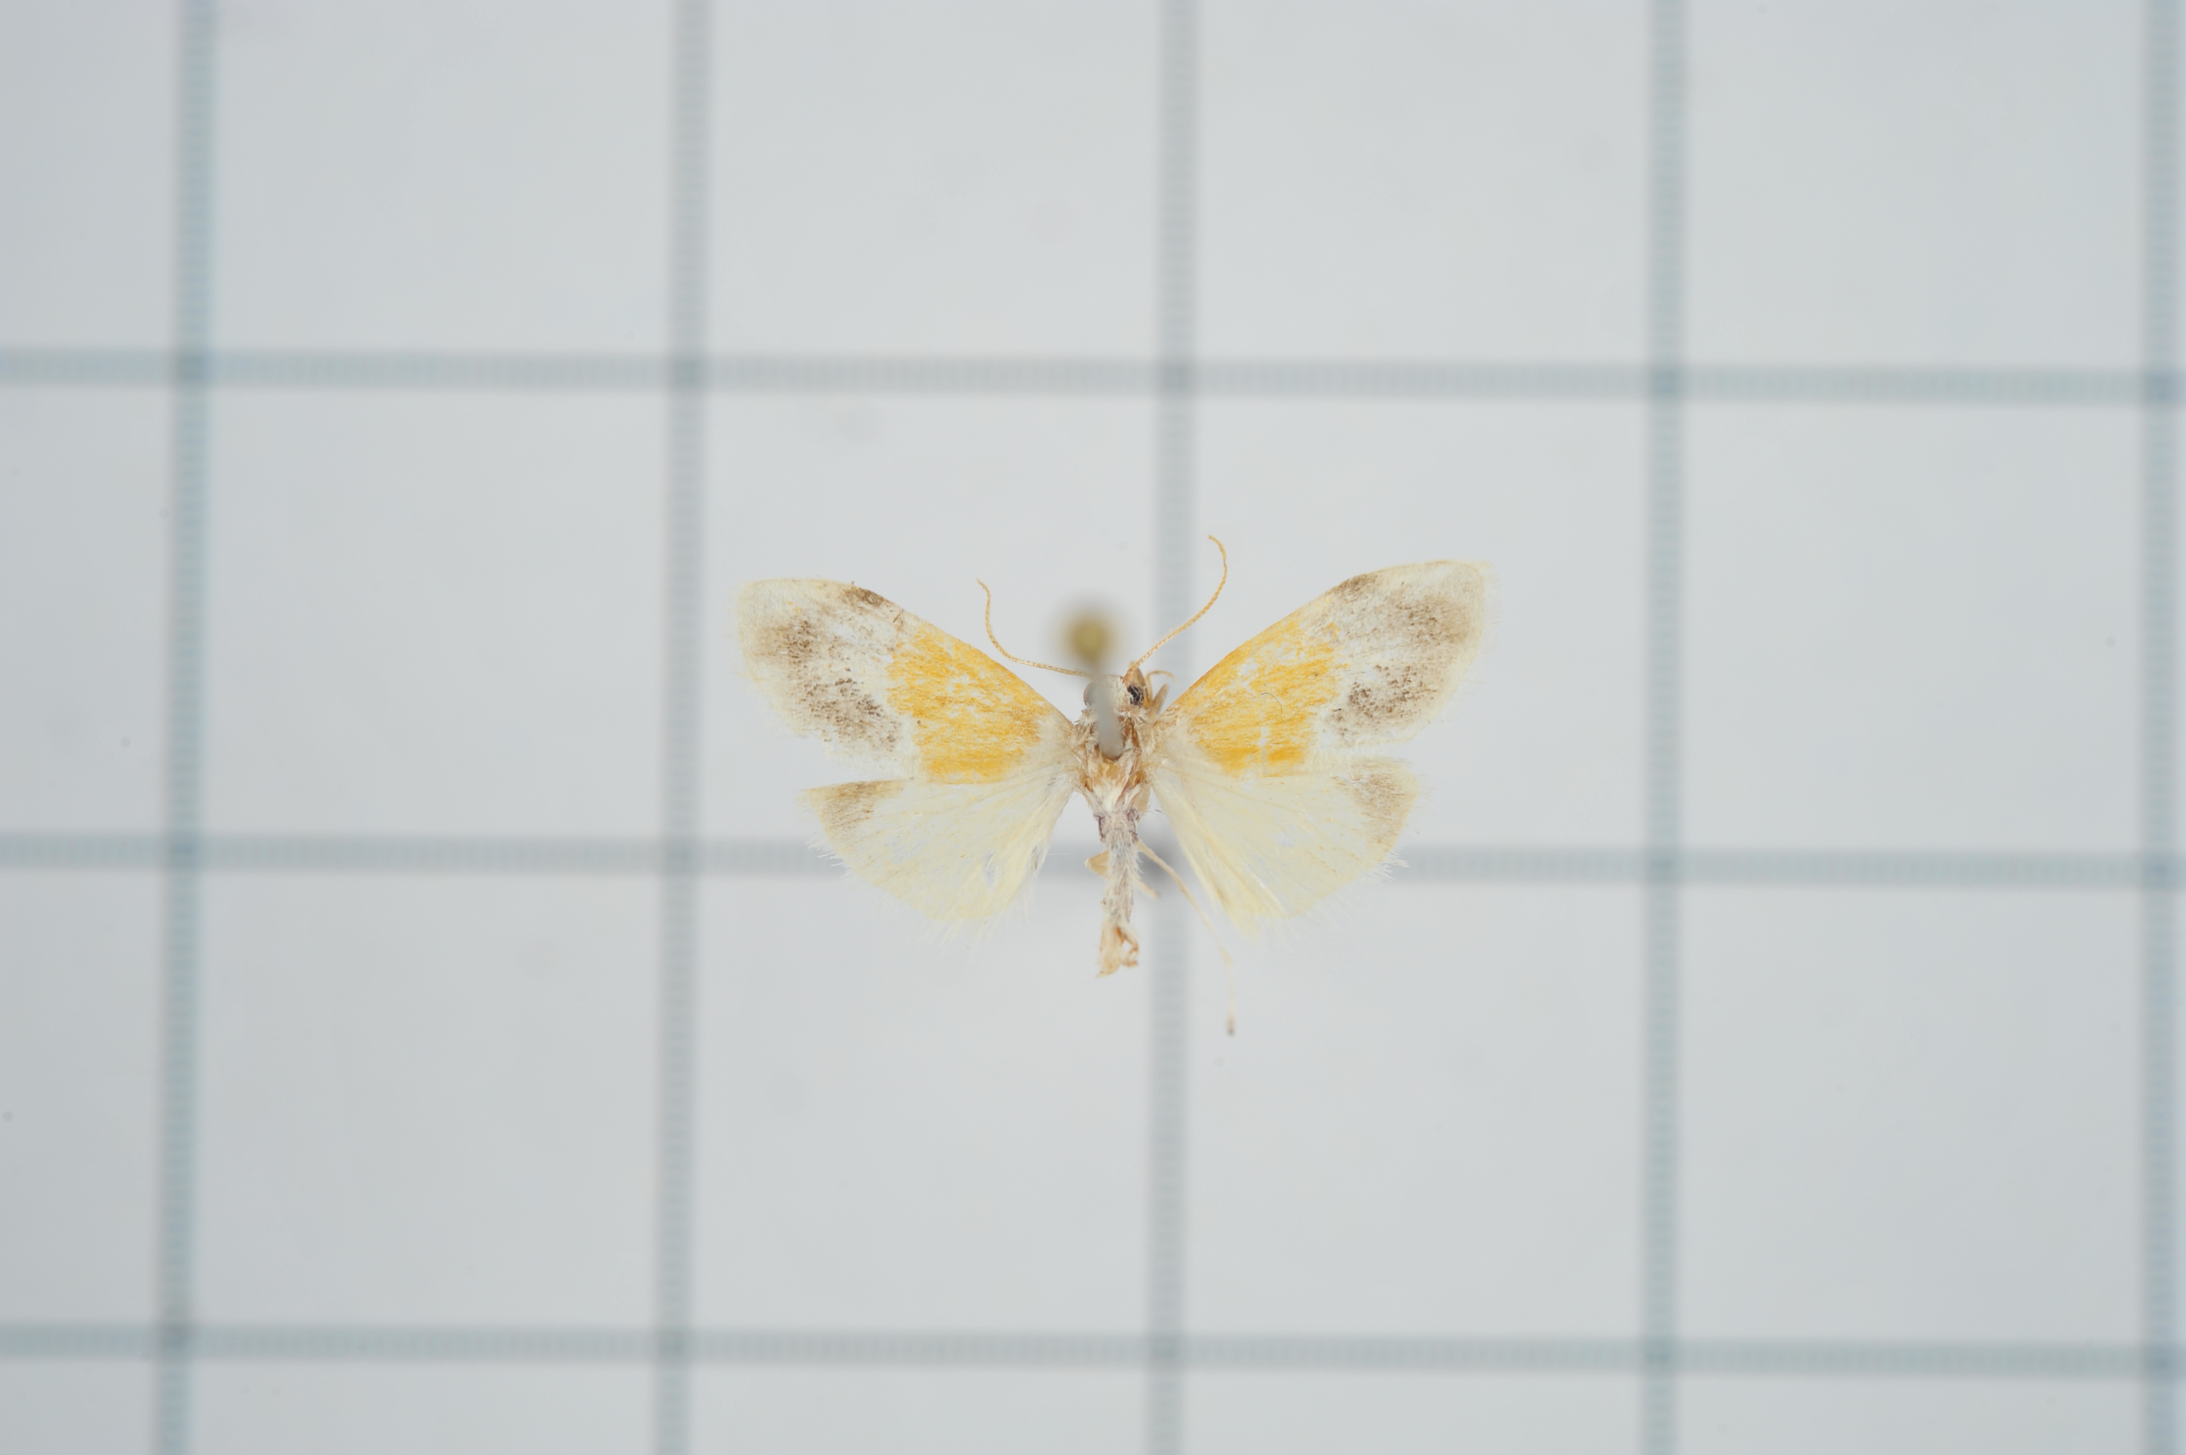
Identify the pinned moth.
Nanarsine semilutea
